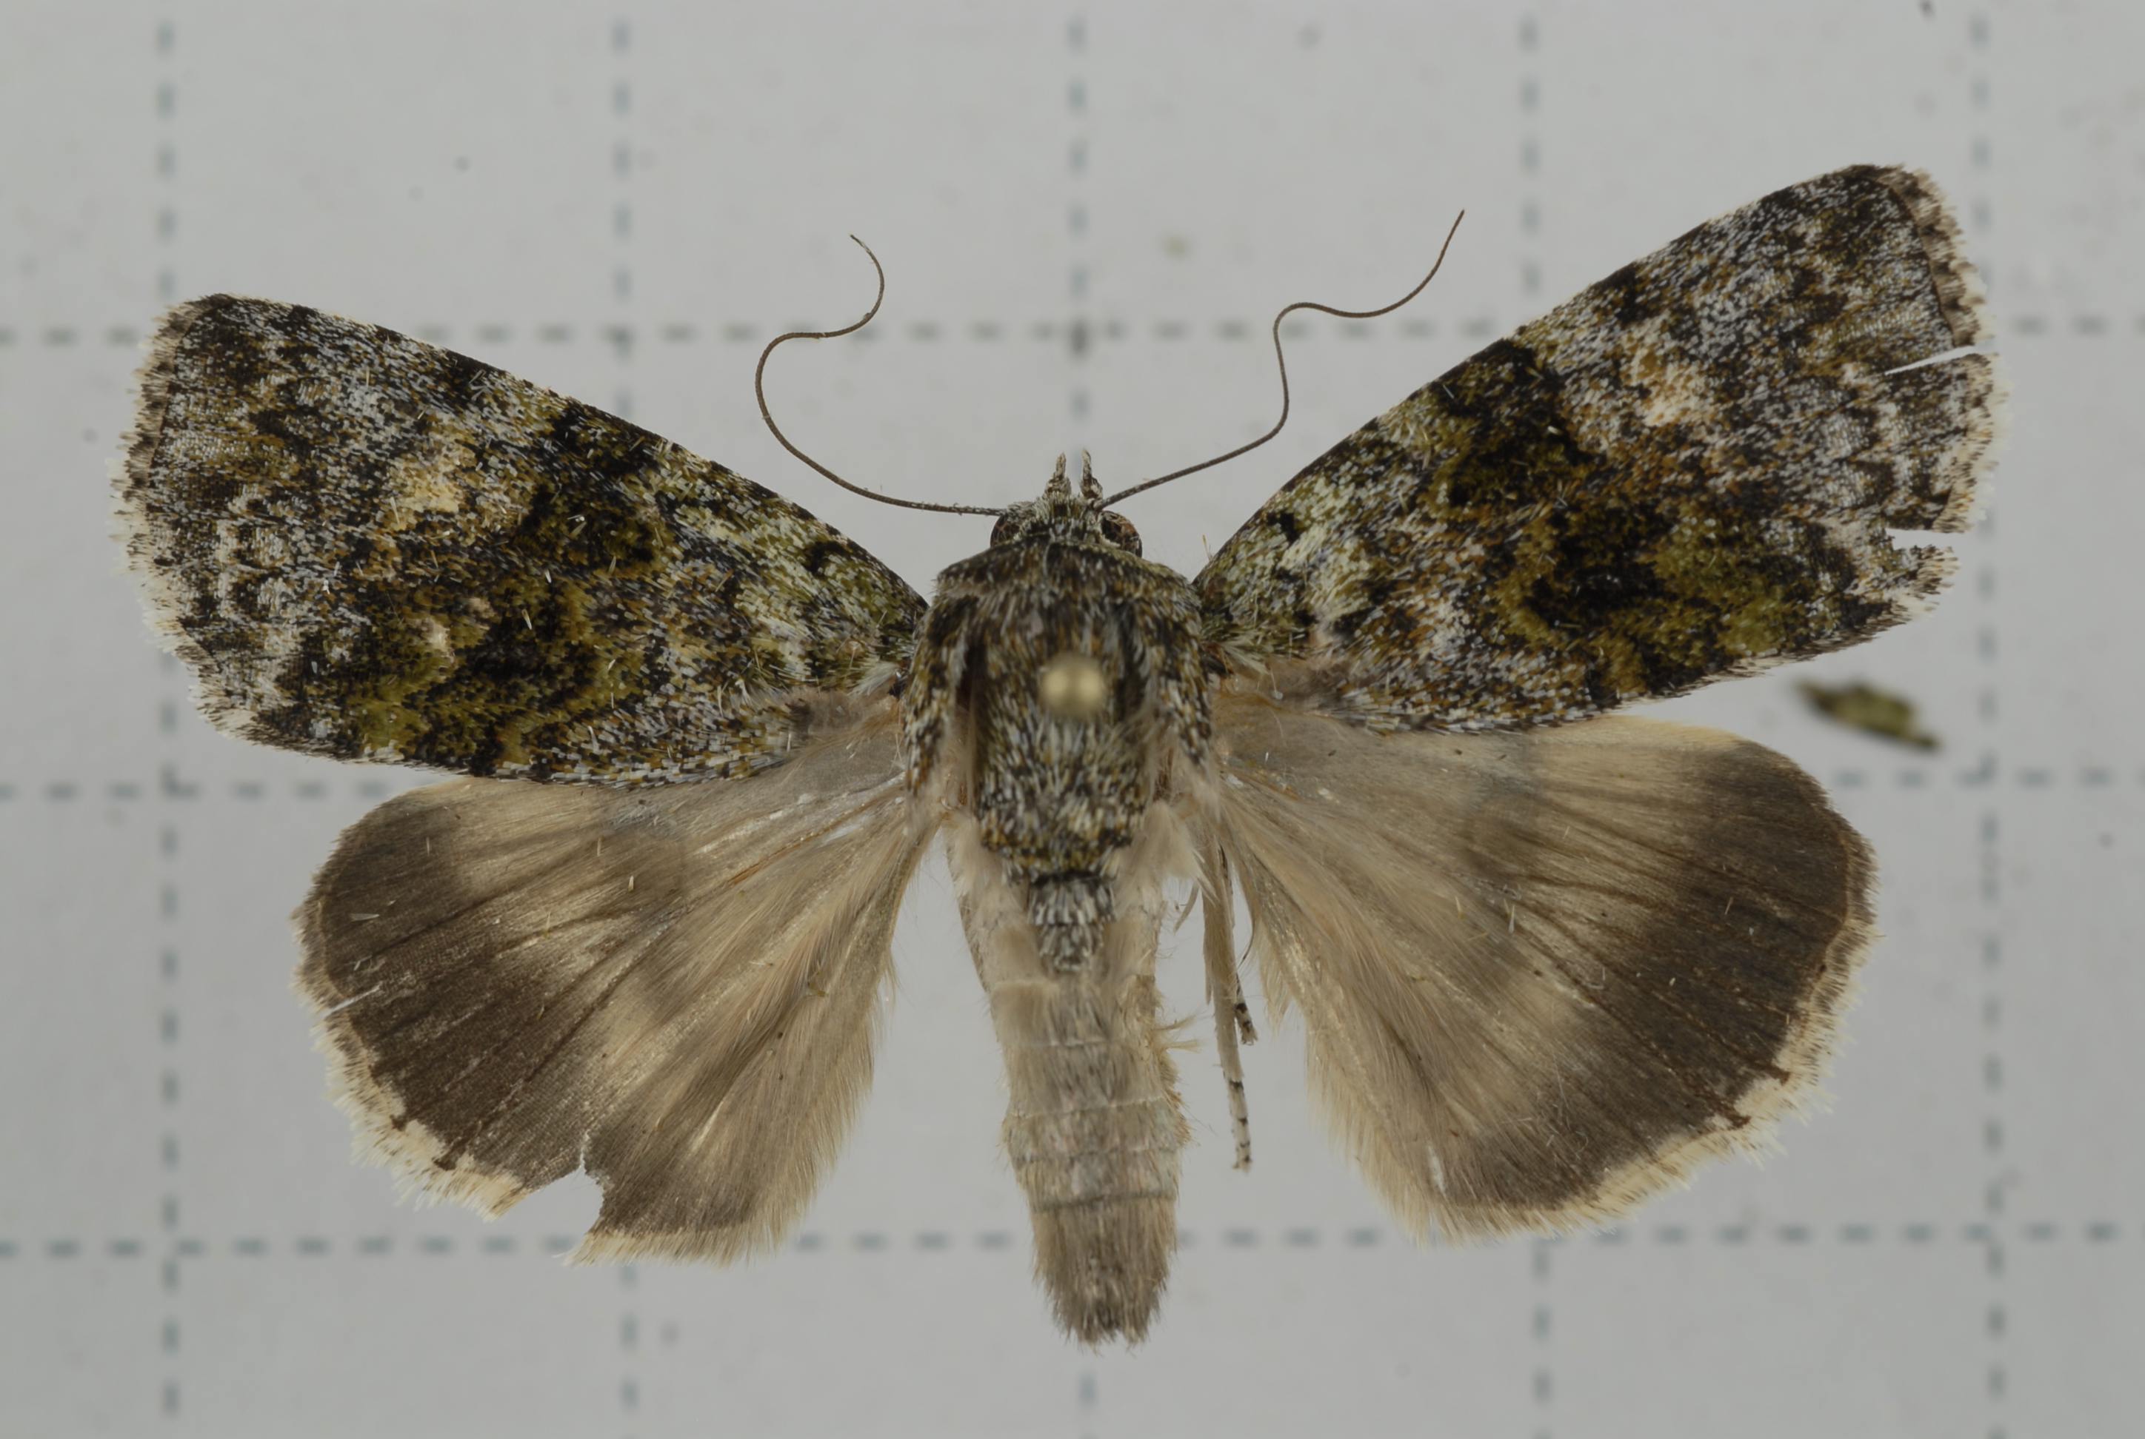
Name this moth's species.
Blenina quinaria
